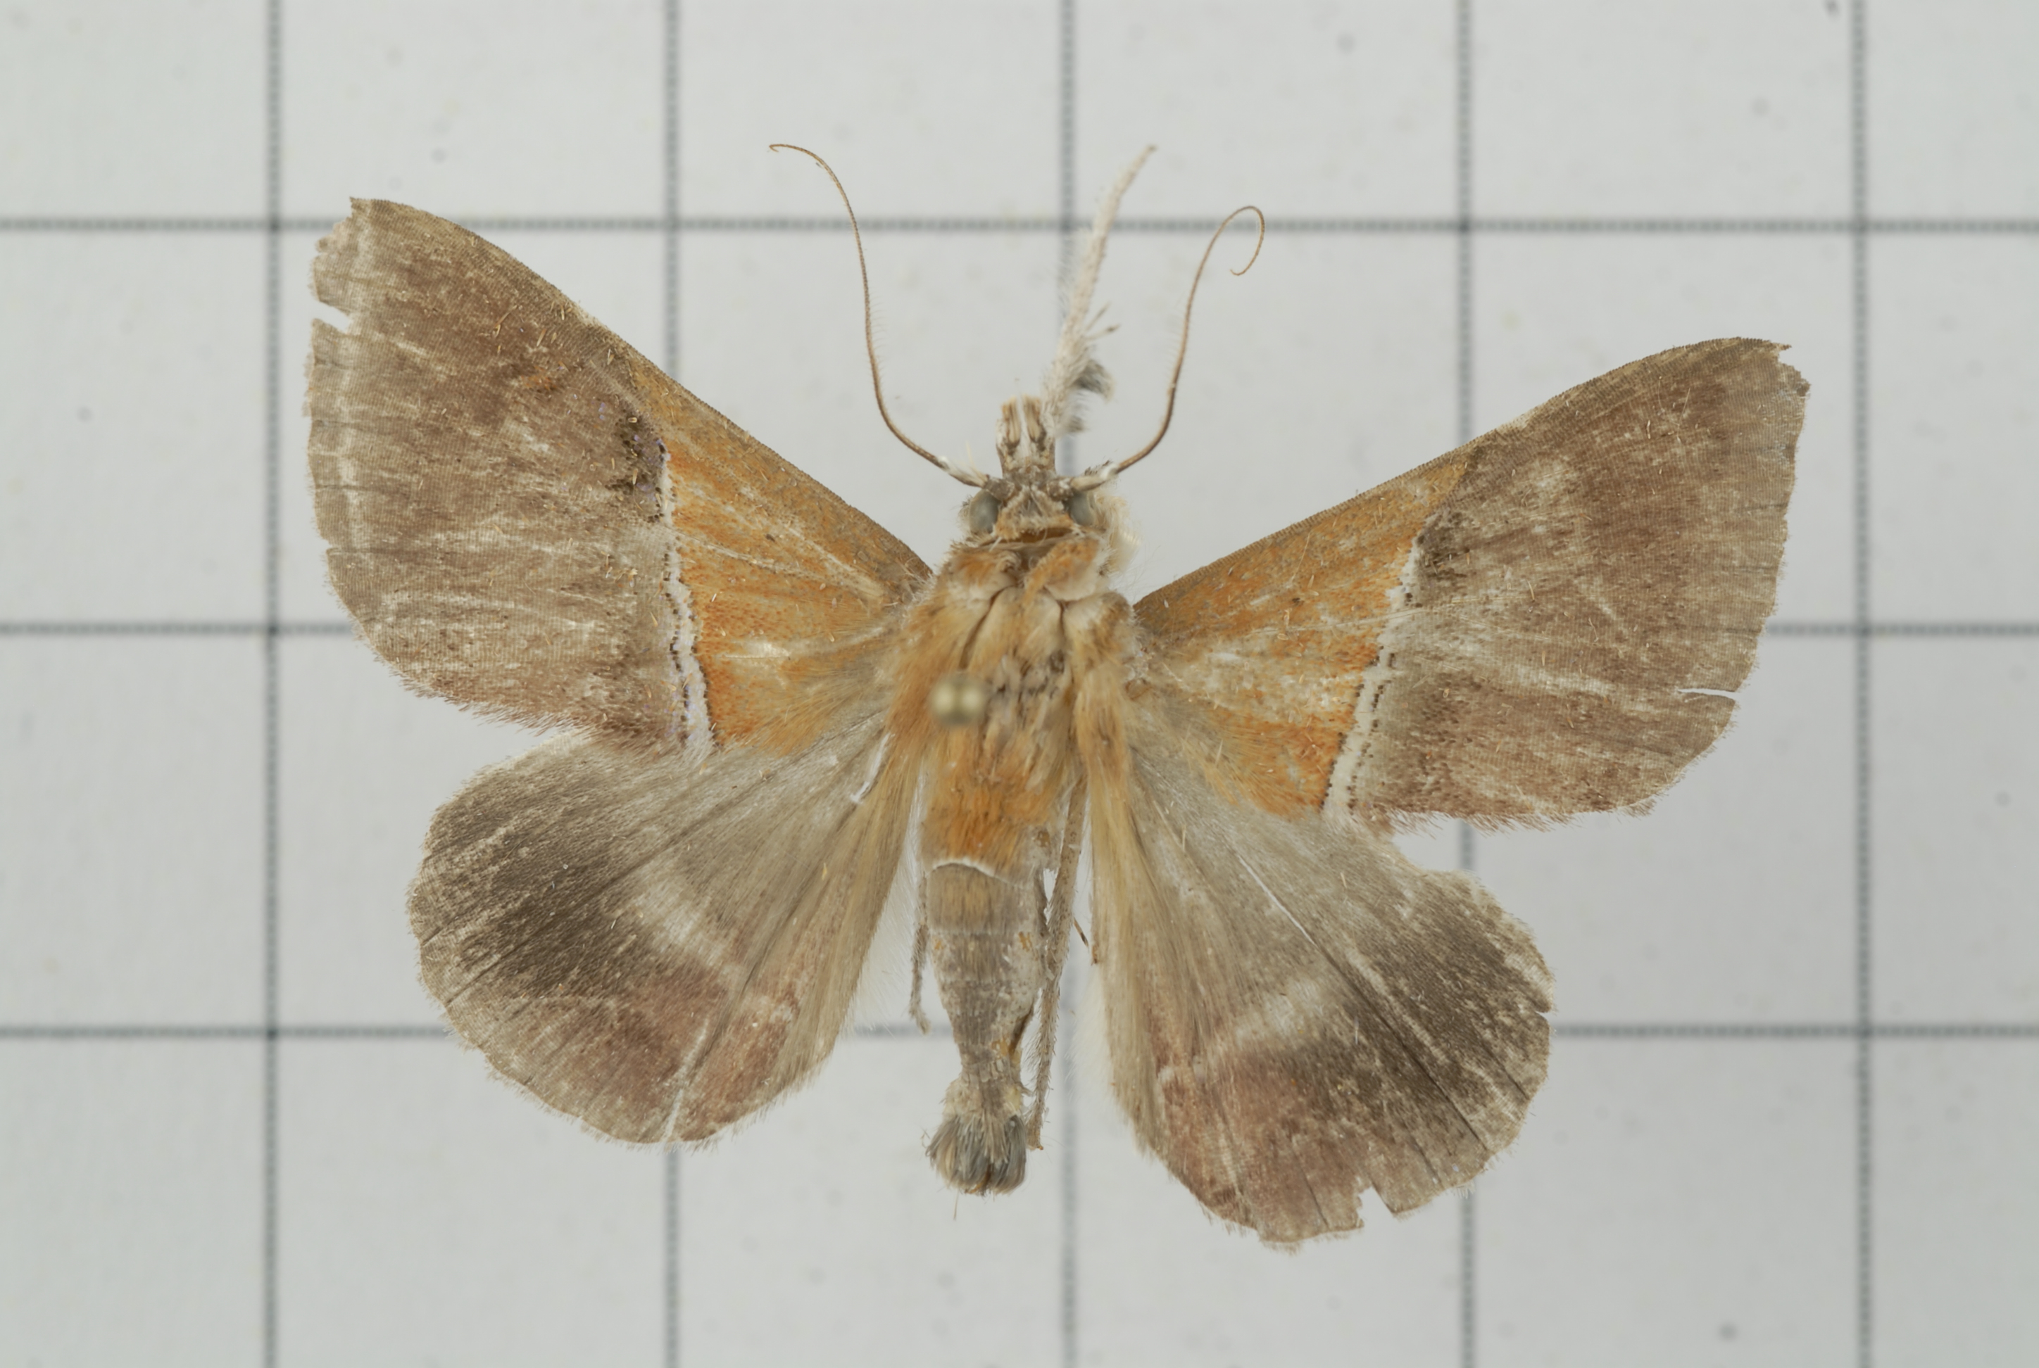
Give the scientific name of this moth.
Sympis rufibasis
